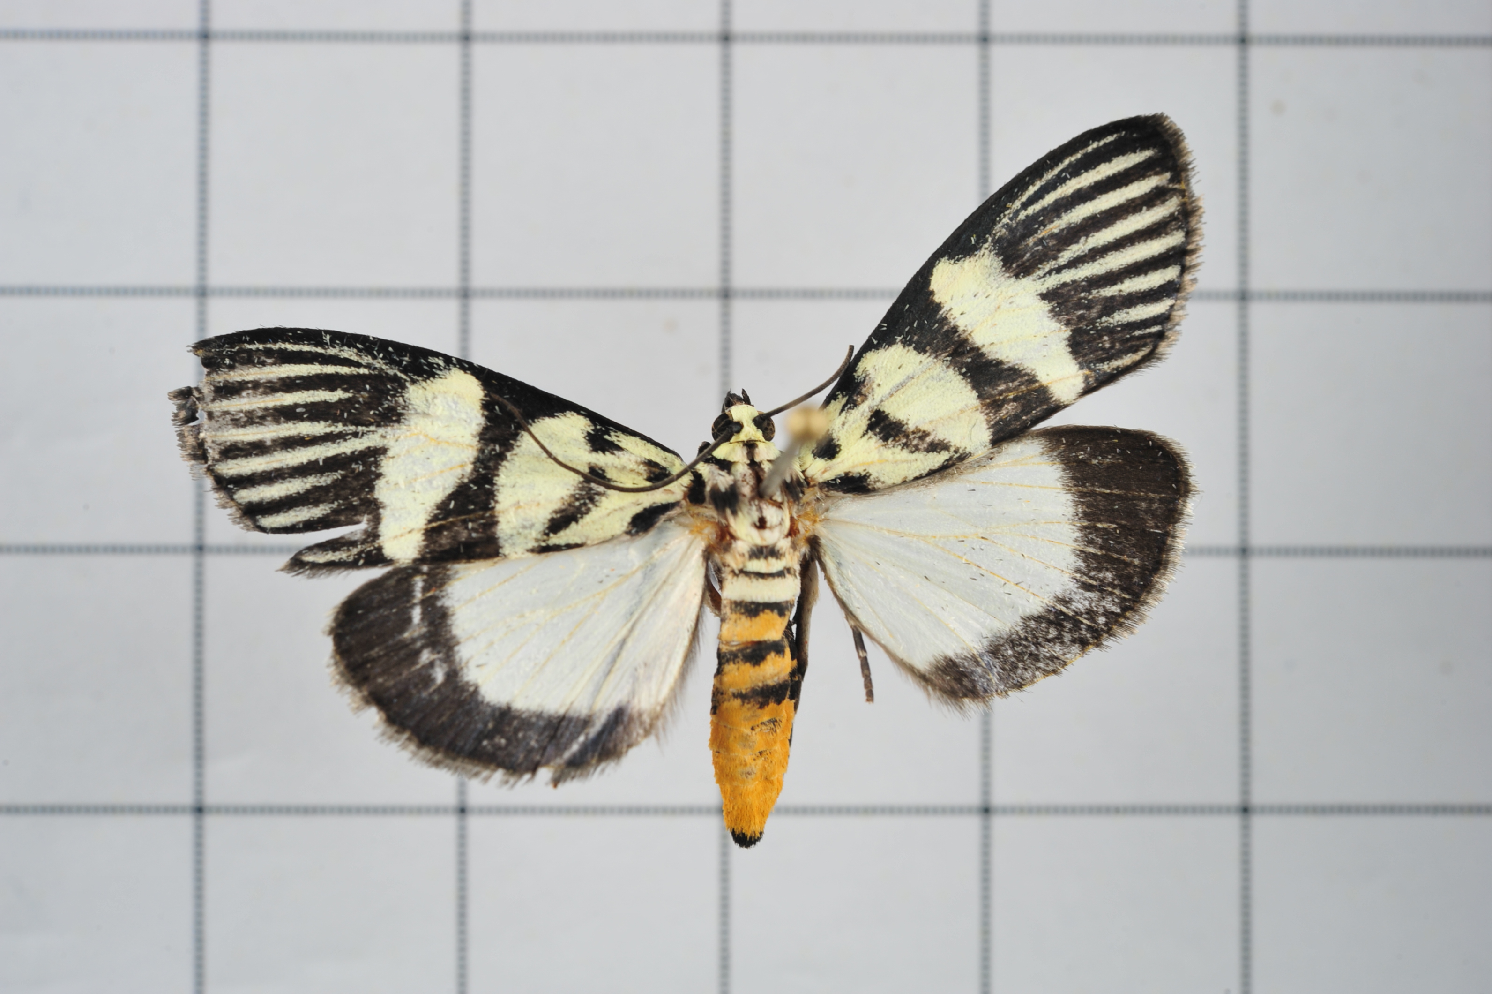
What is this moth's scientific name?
Heortia vitessoides
